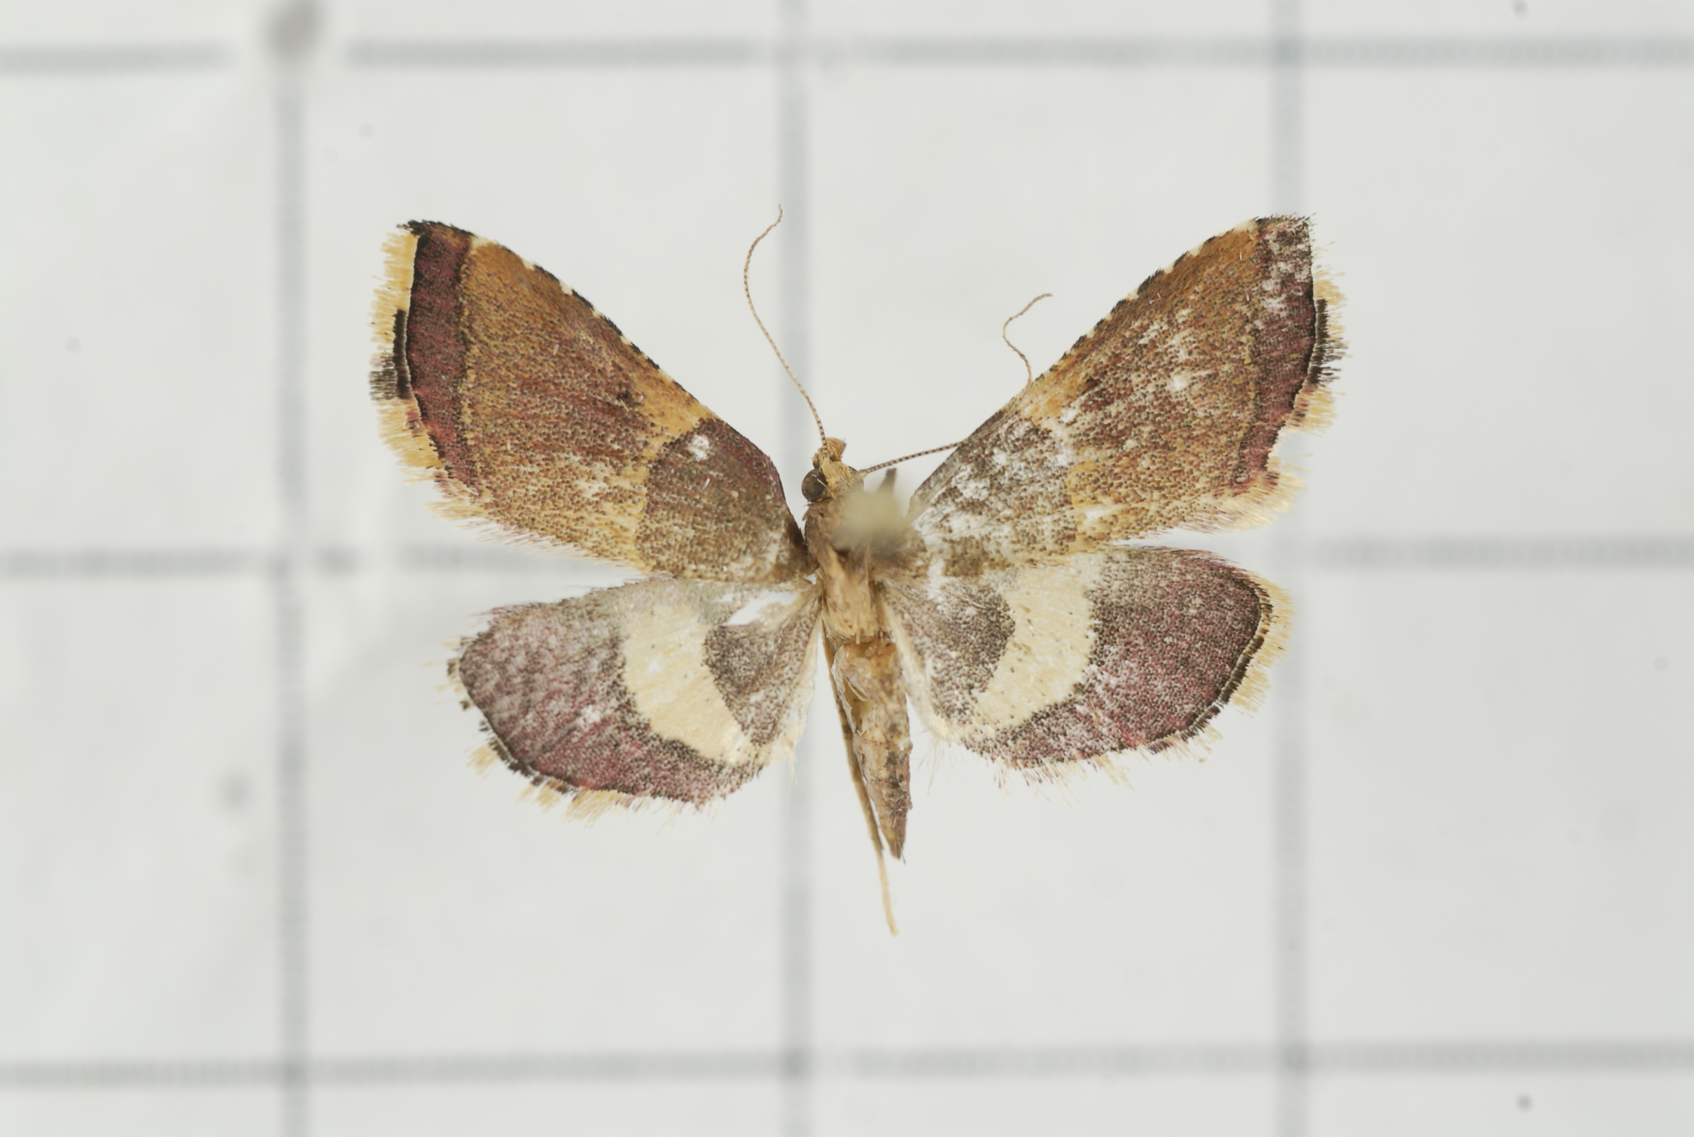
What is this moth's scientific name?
Endotricha metacuralis
